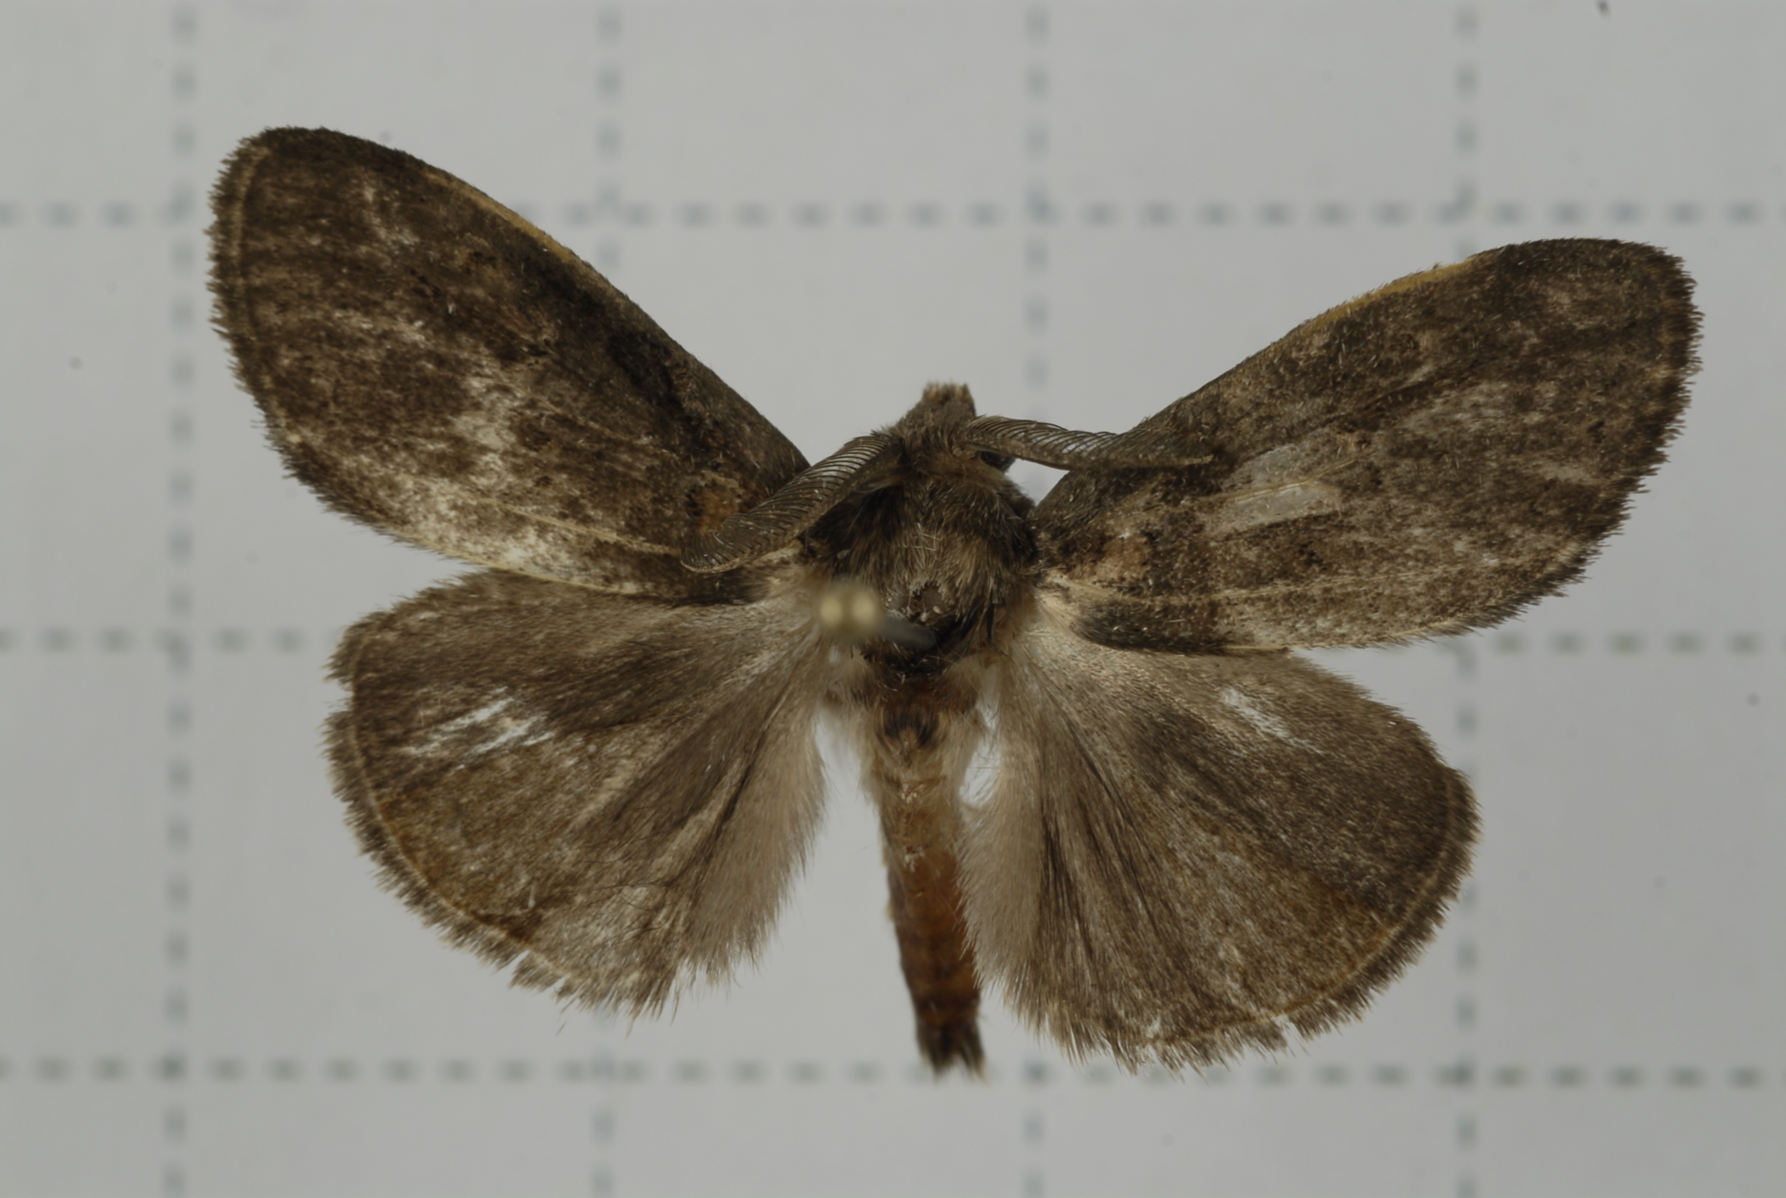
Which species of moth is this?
Olene dudgeoni
